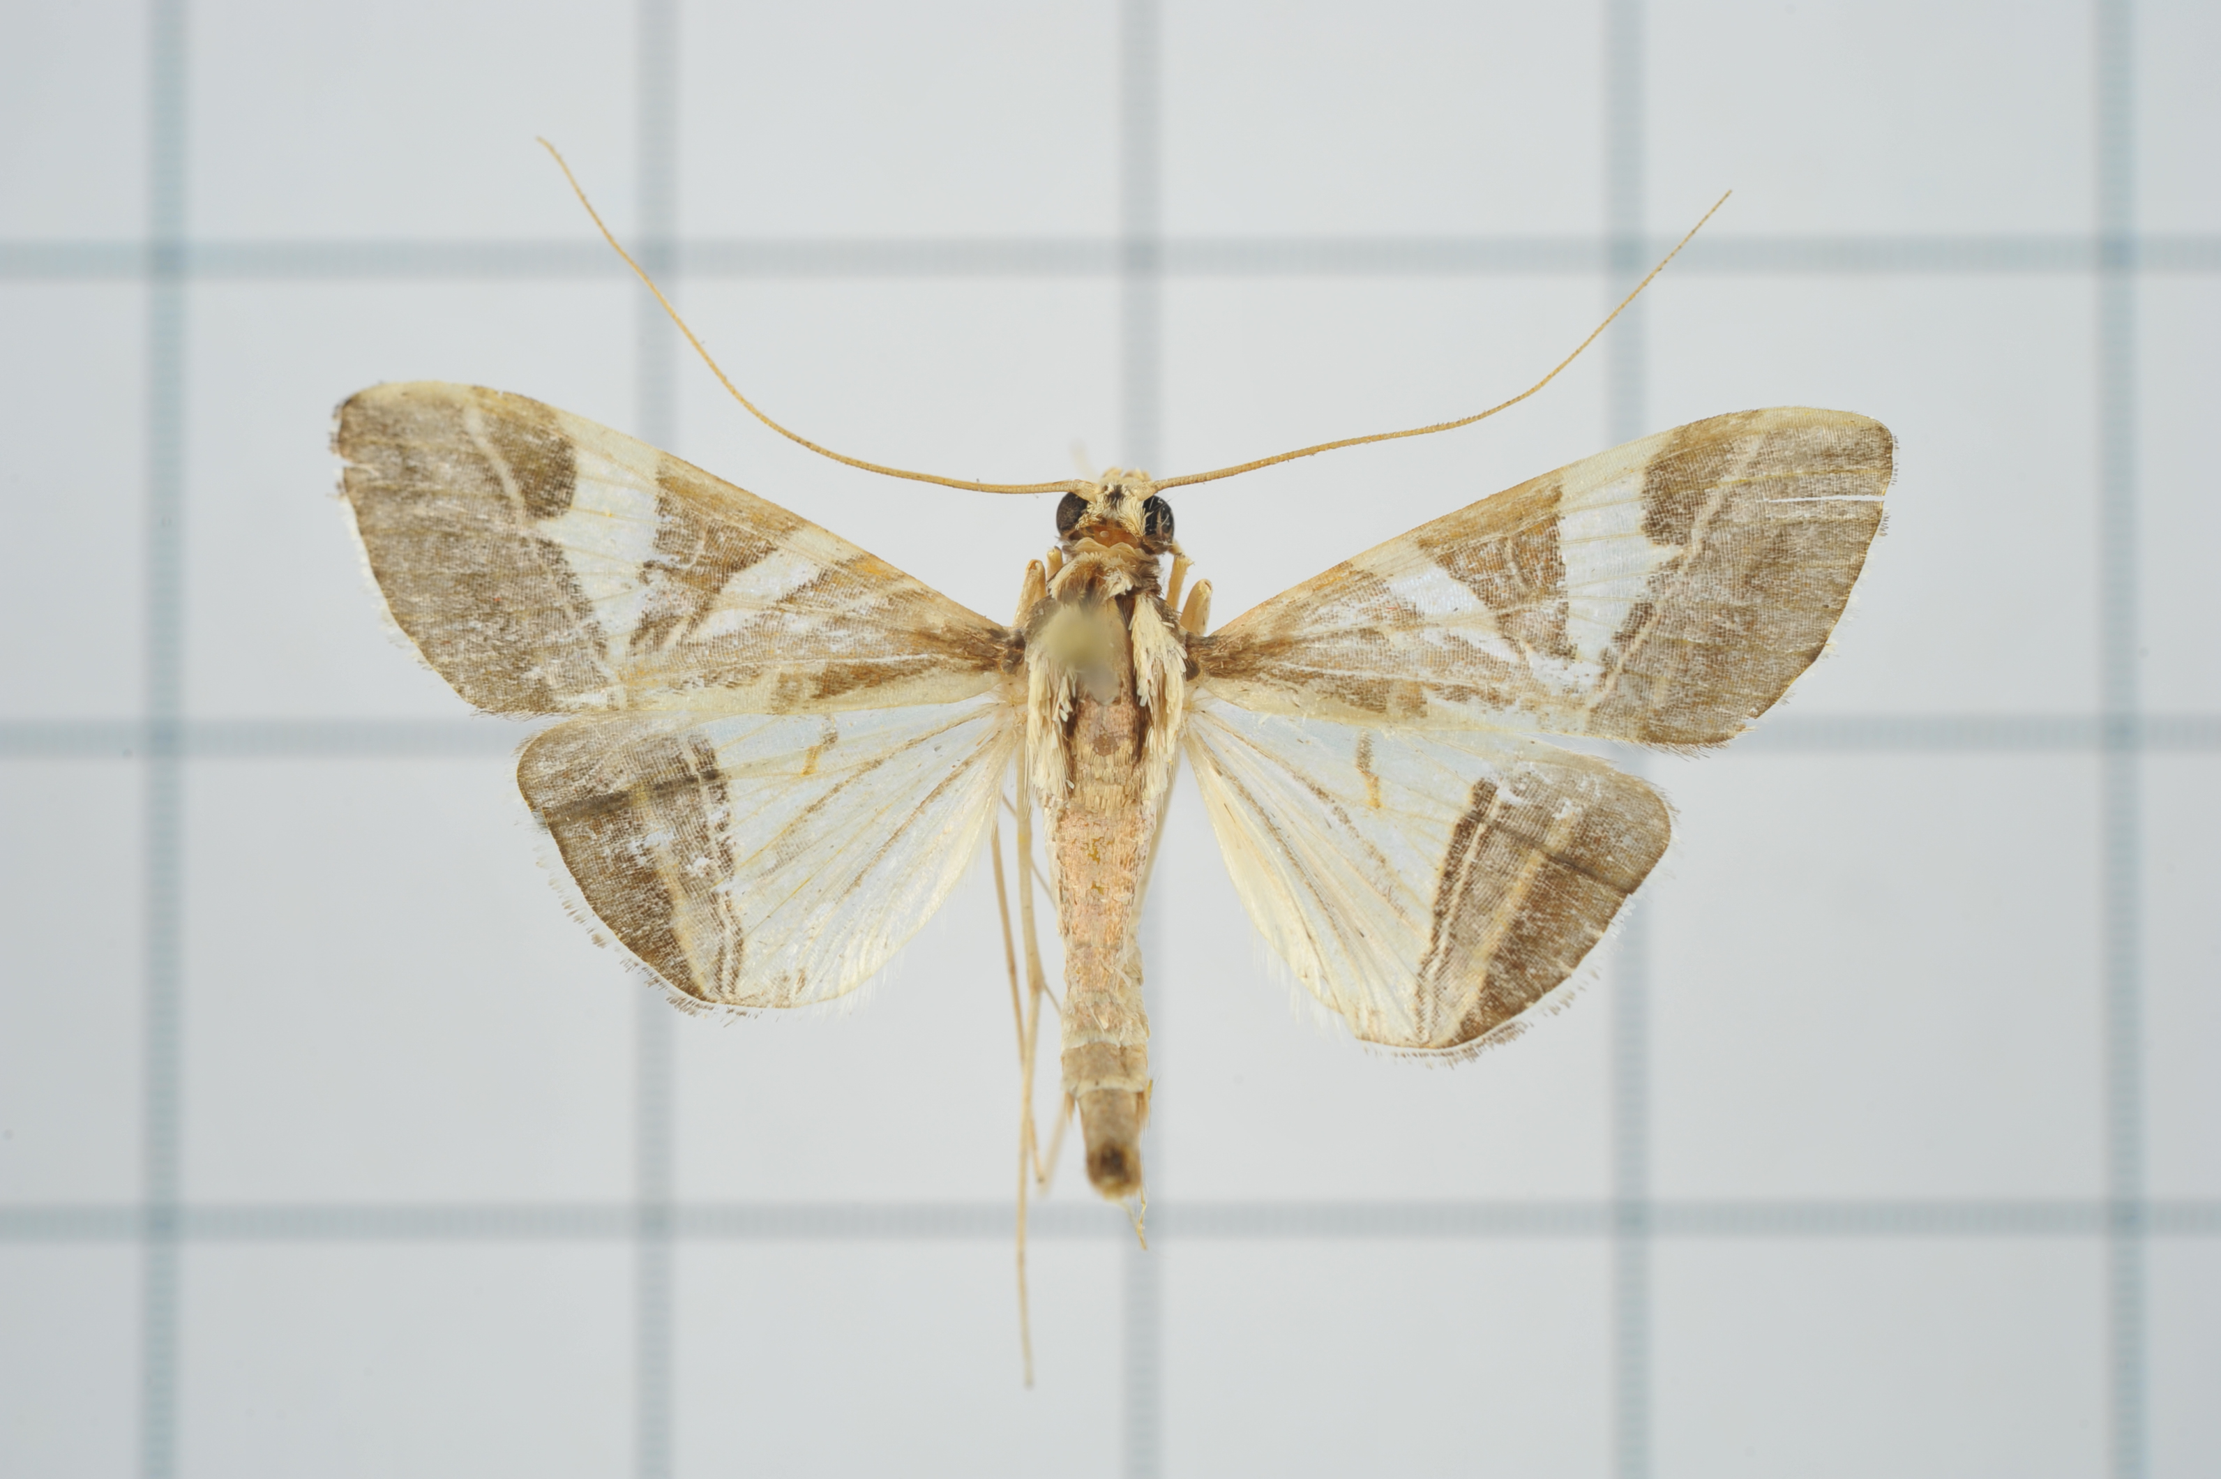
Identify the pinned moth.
Agrioglypta itysalis
